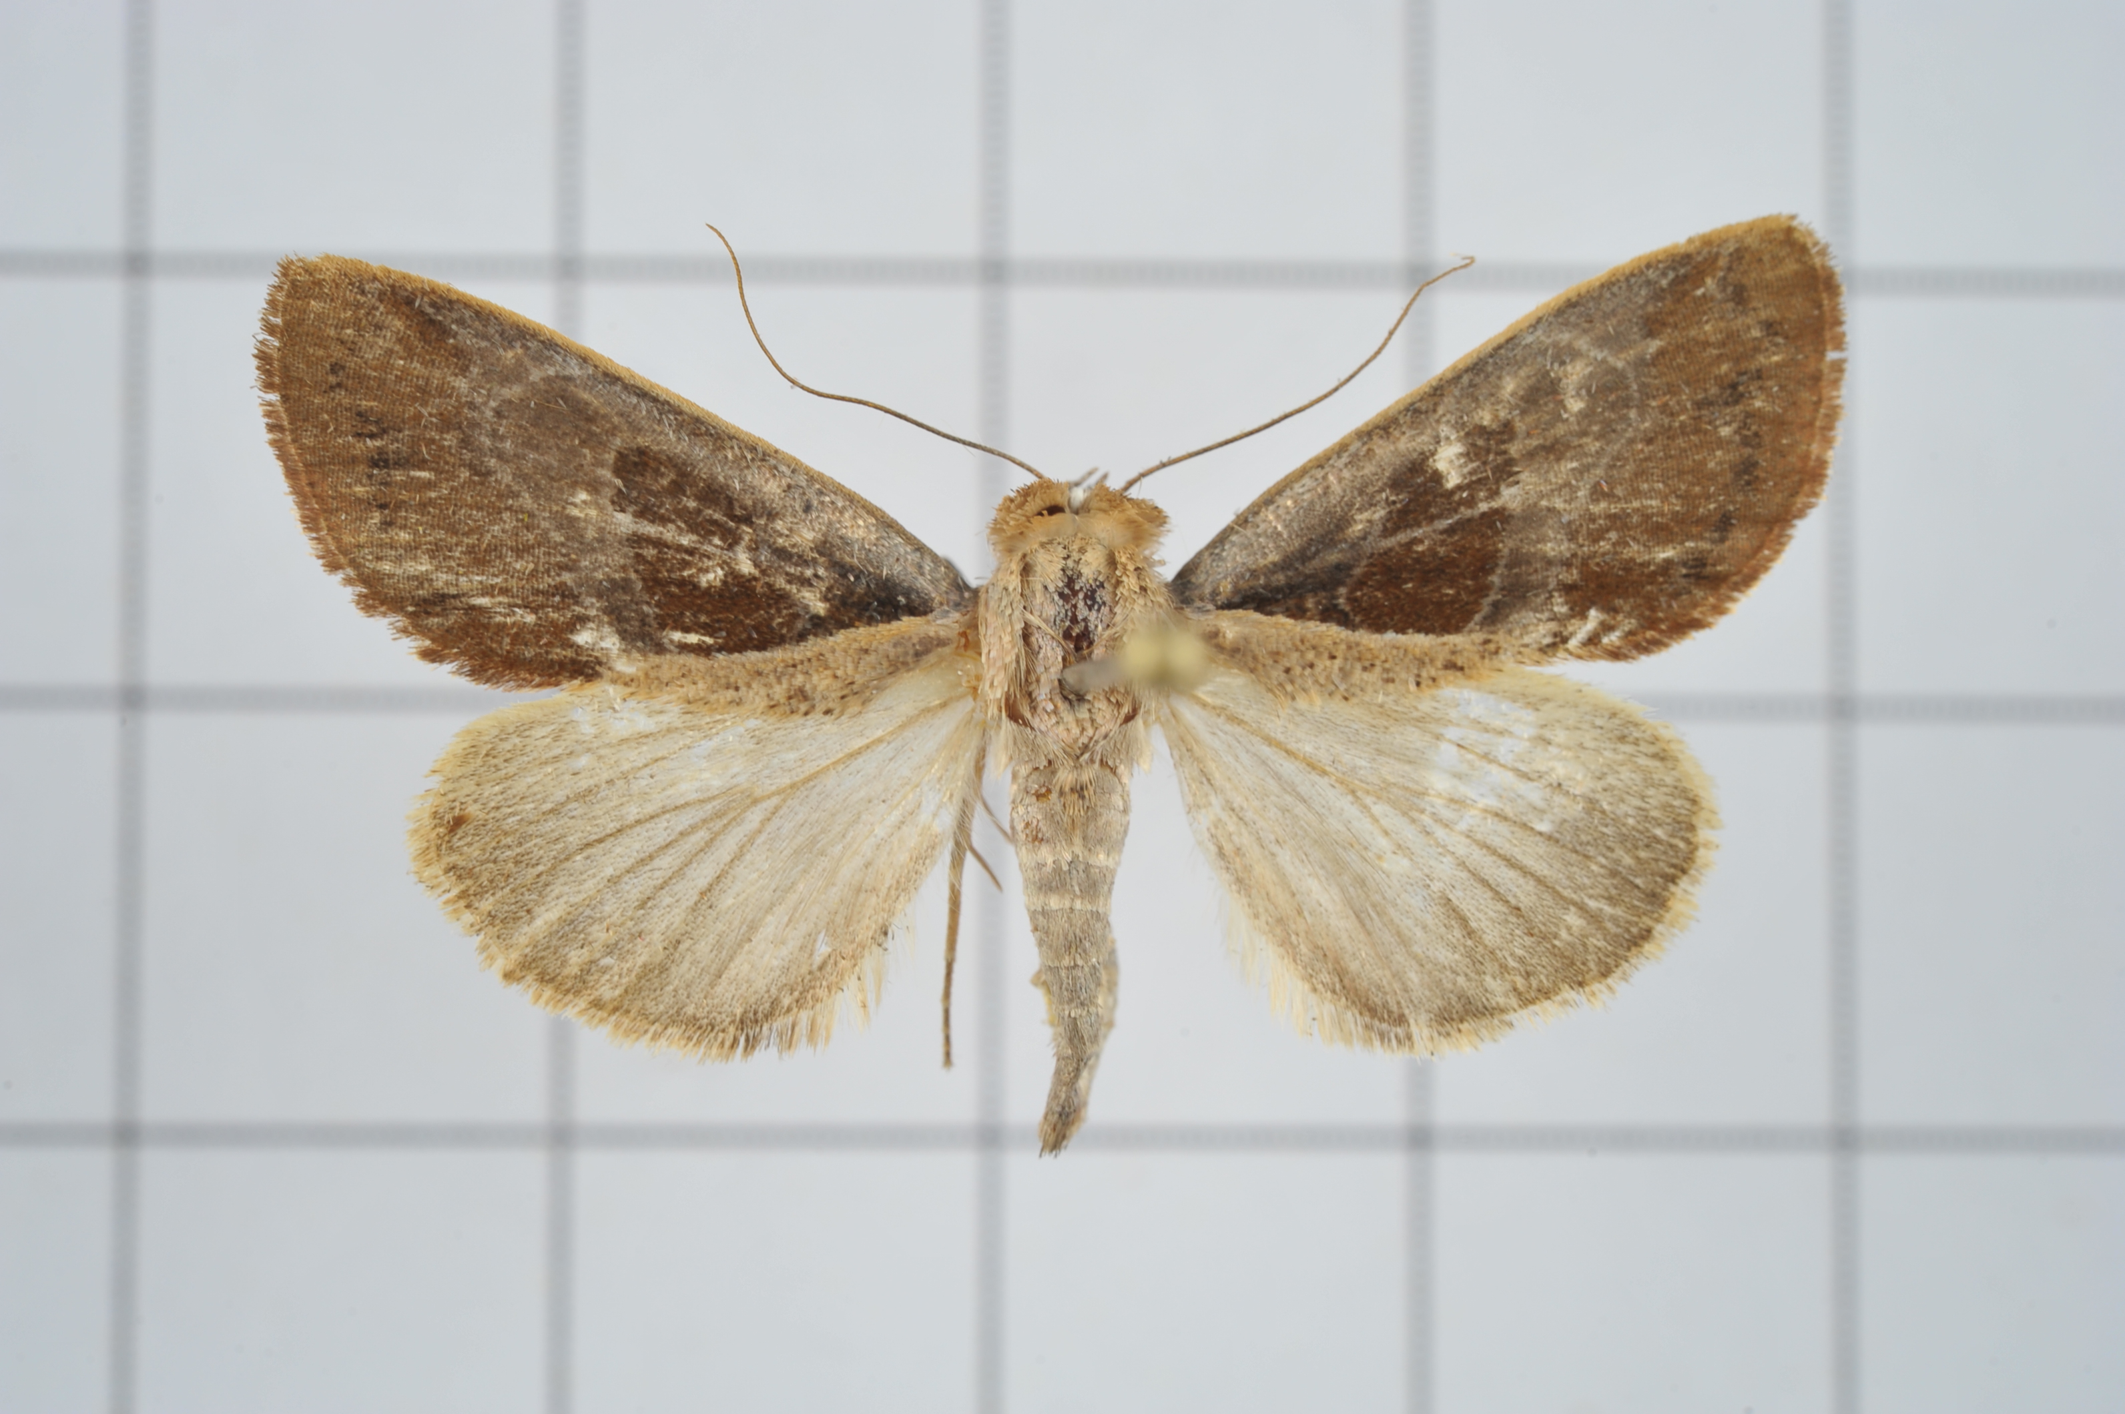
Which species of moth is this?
Westermannia elliptica elliptica
